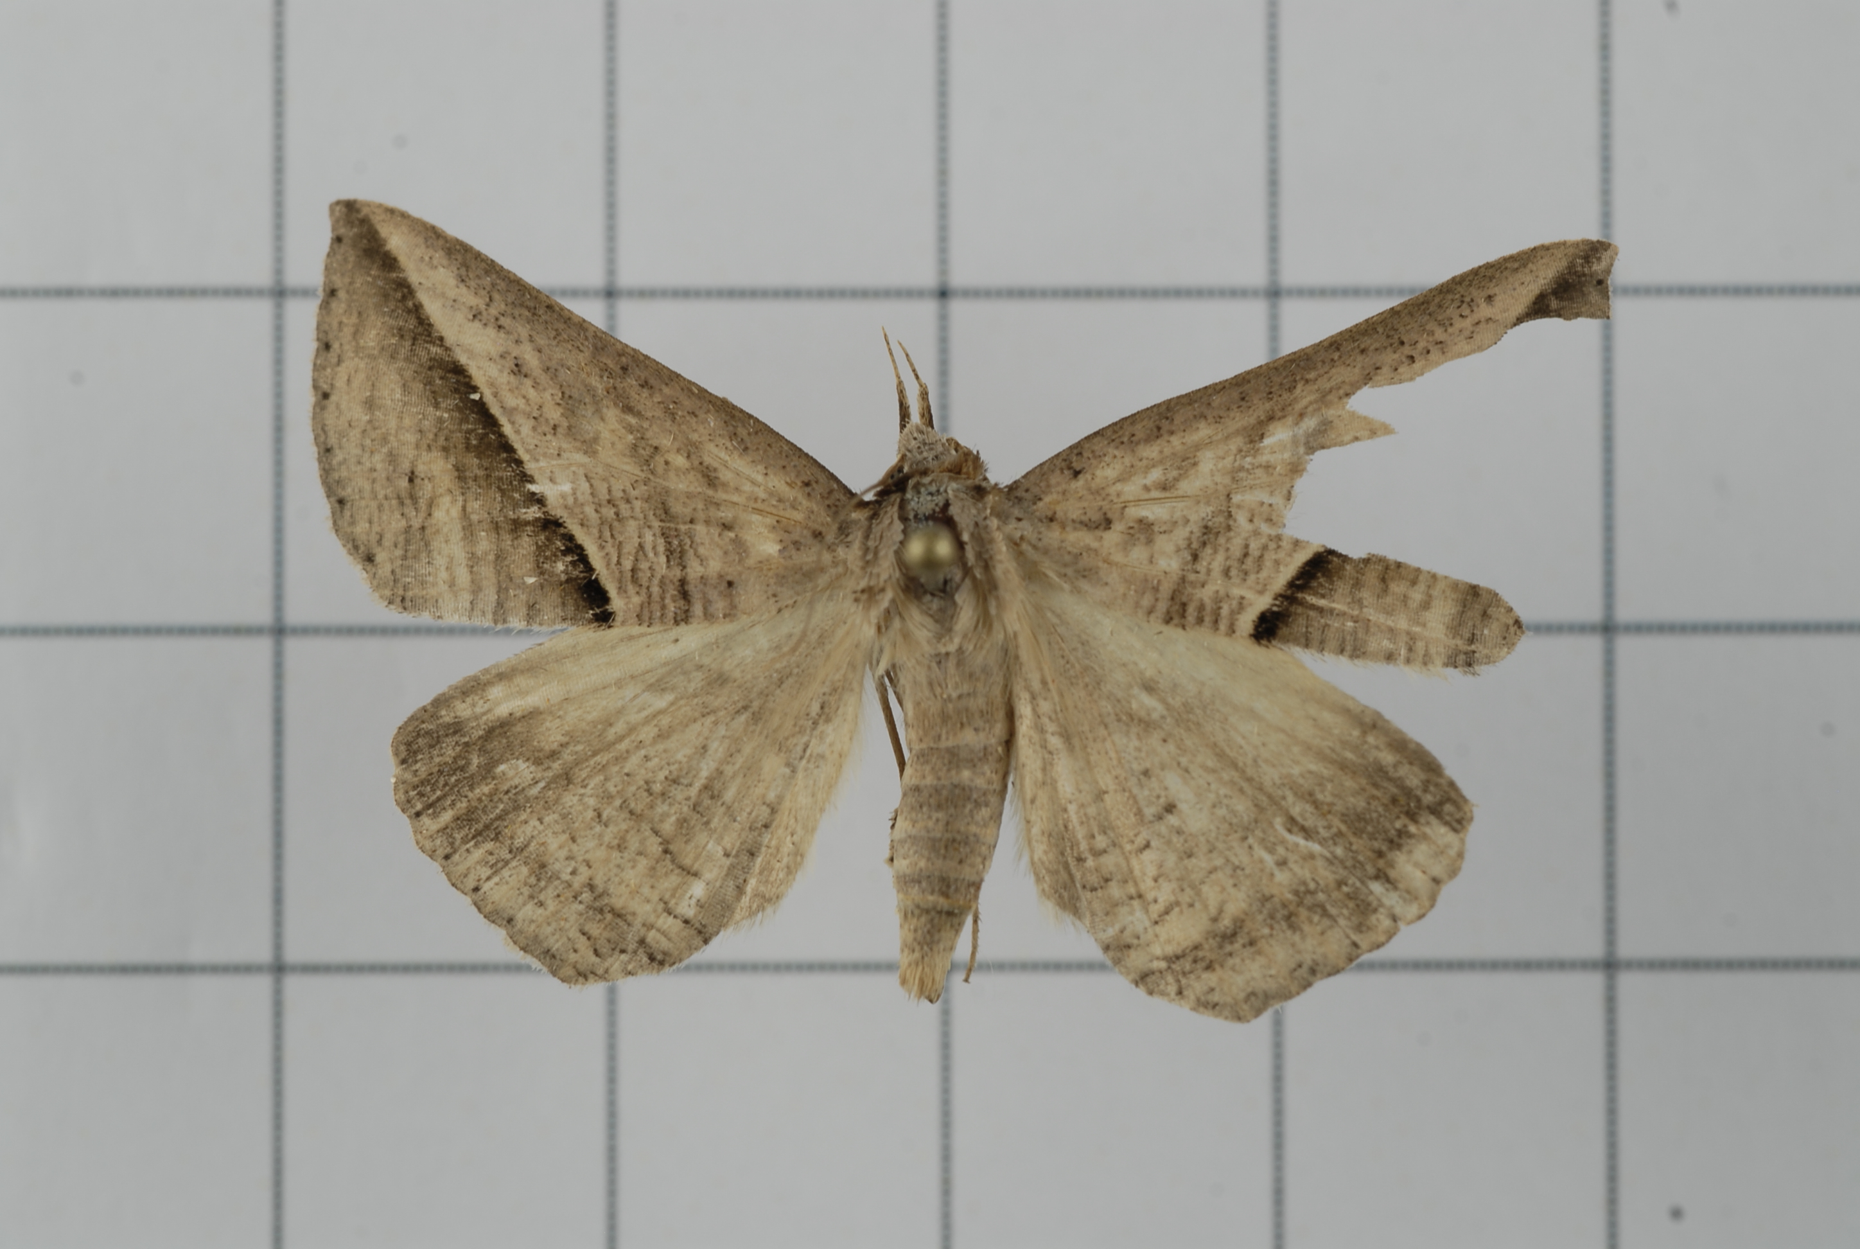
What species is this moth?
Dierna strigata
